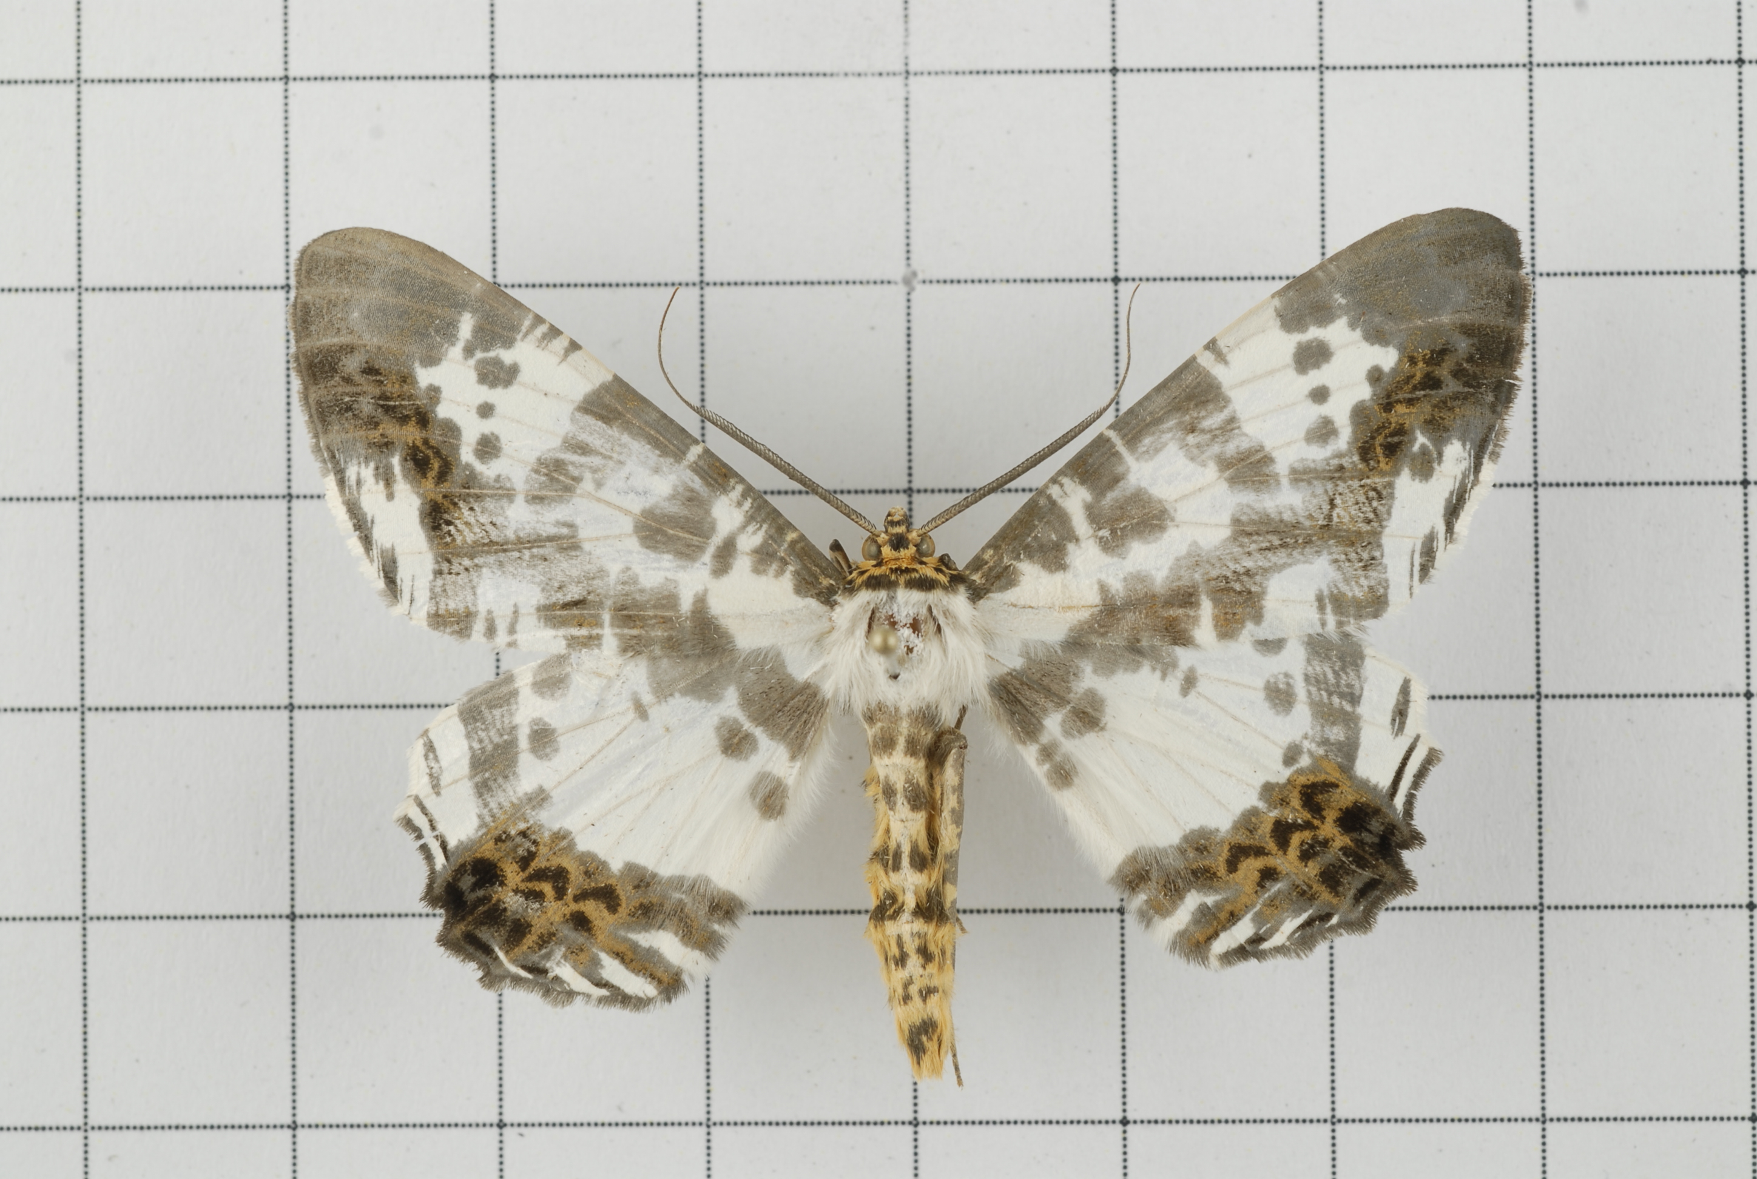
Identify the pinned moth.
Chorodna moorei
